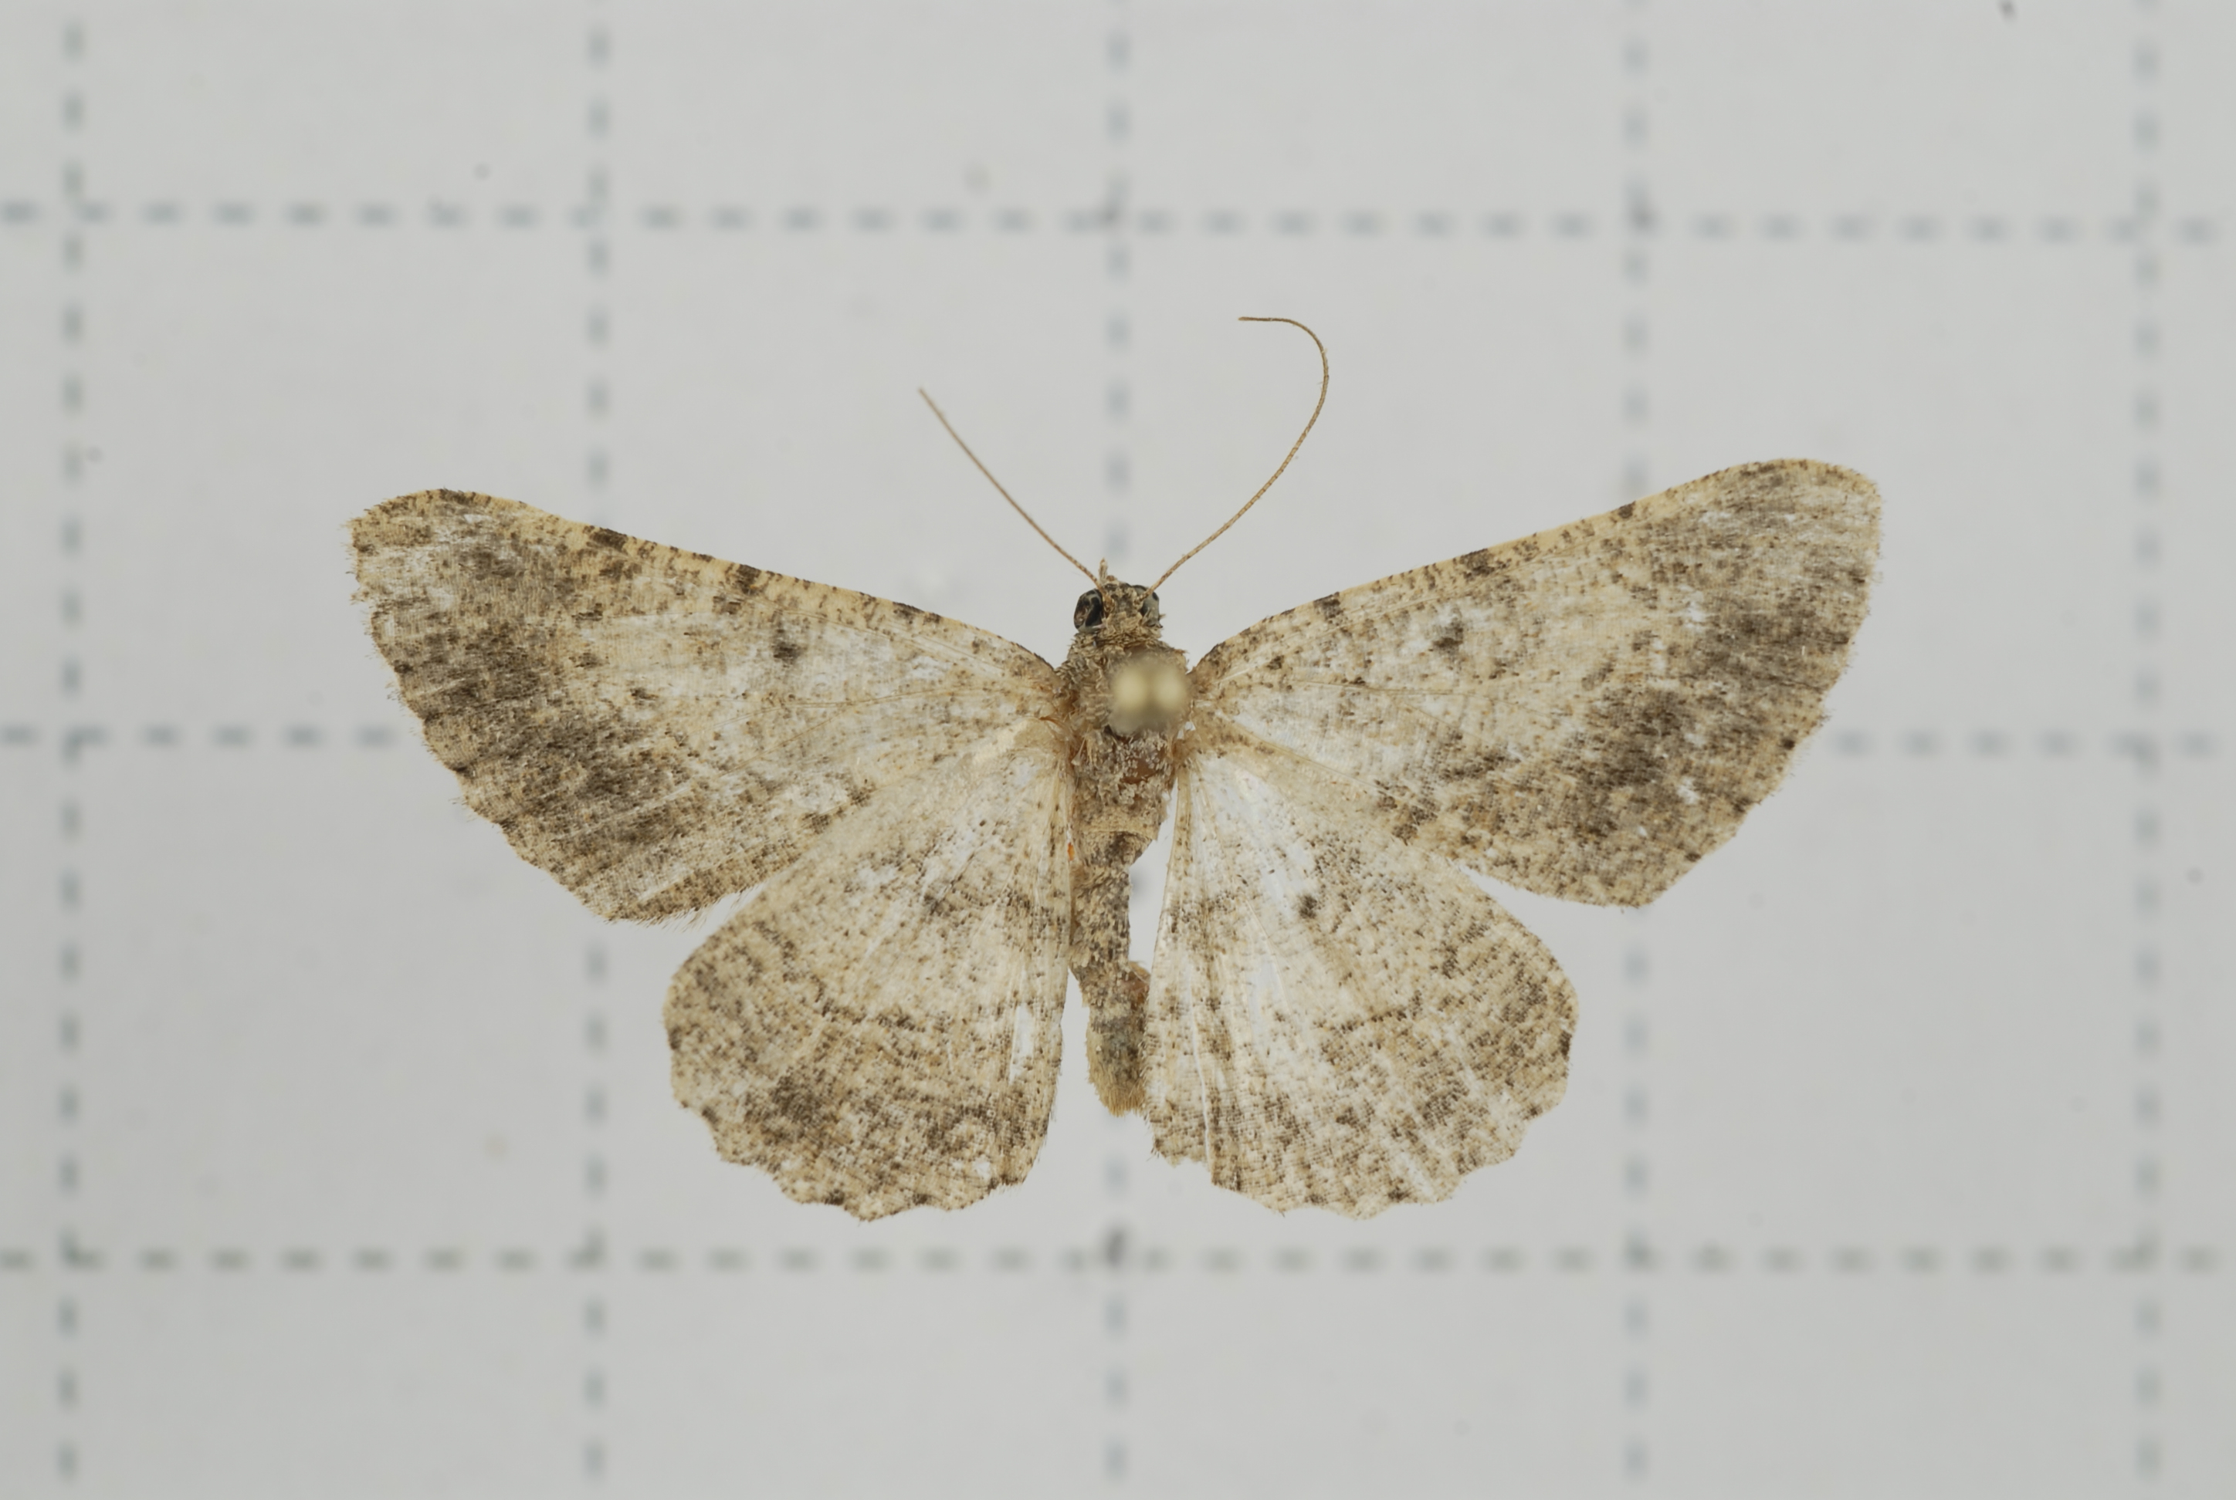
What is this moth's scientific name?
Psilalcis breta rantaizana
